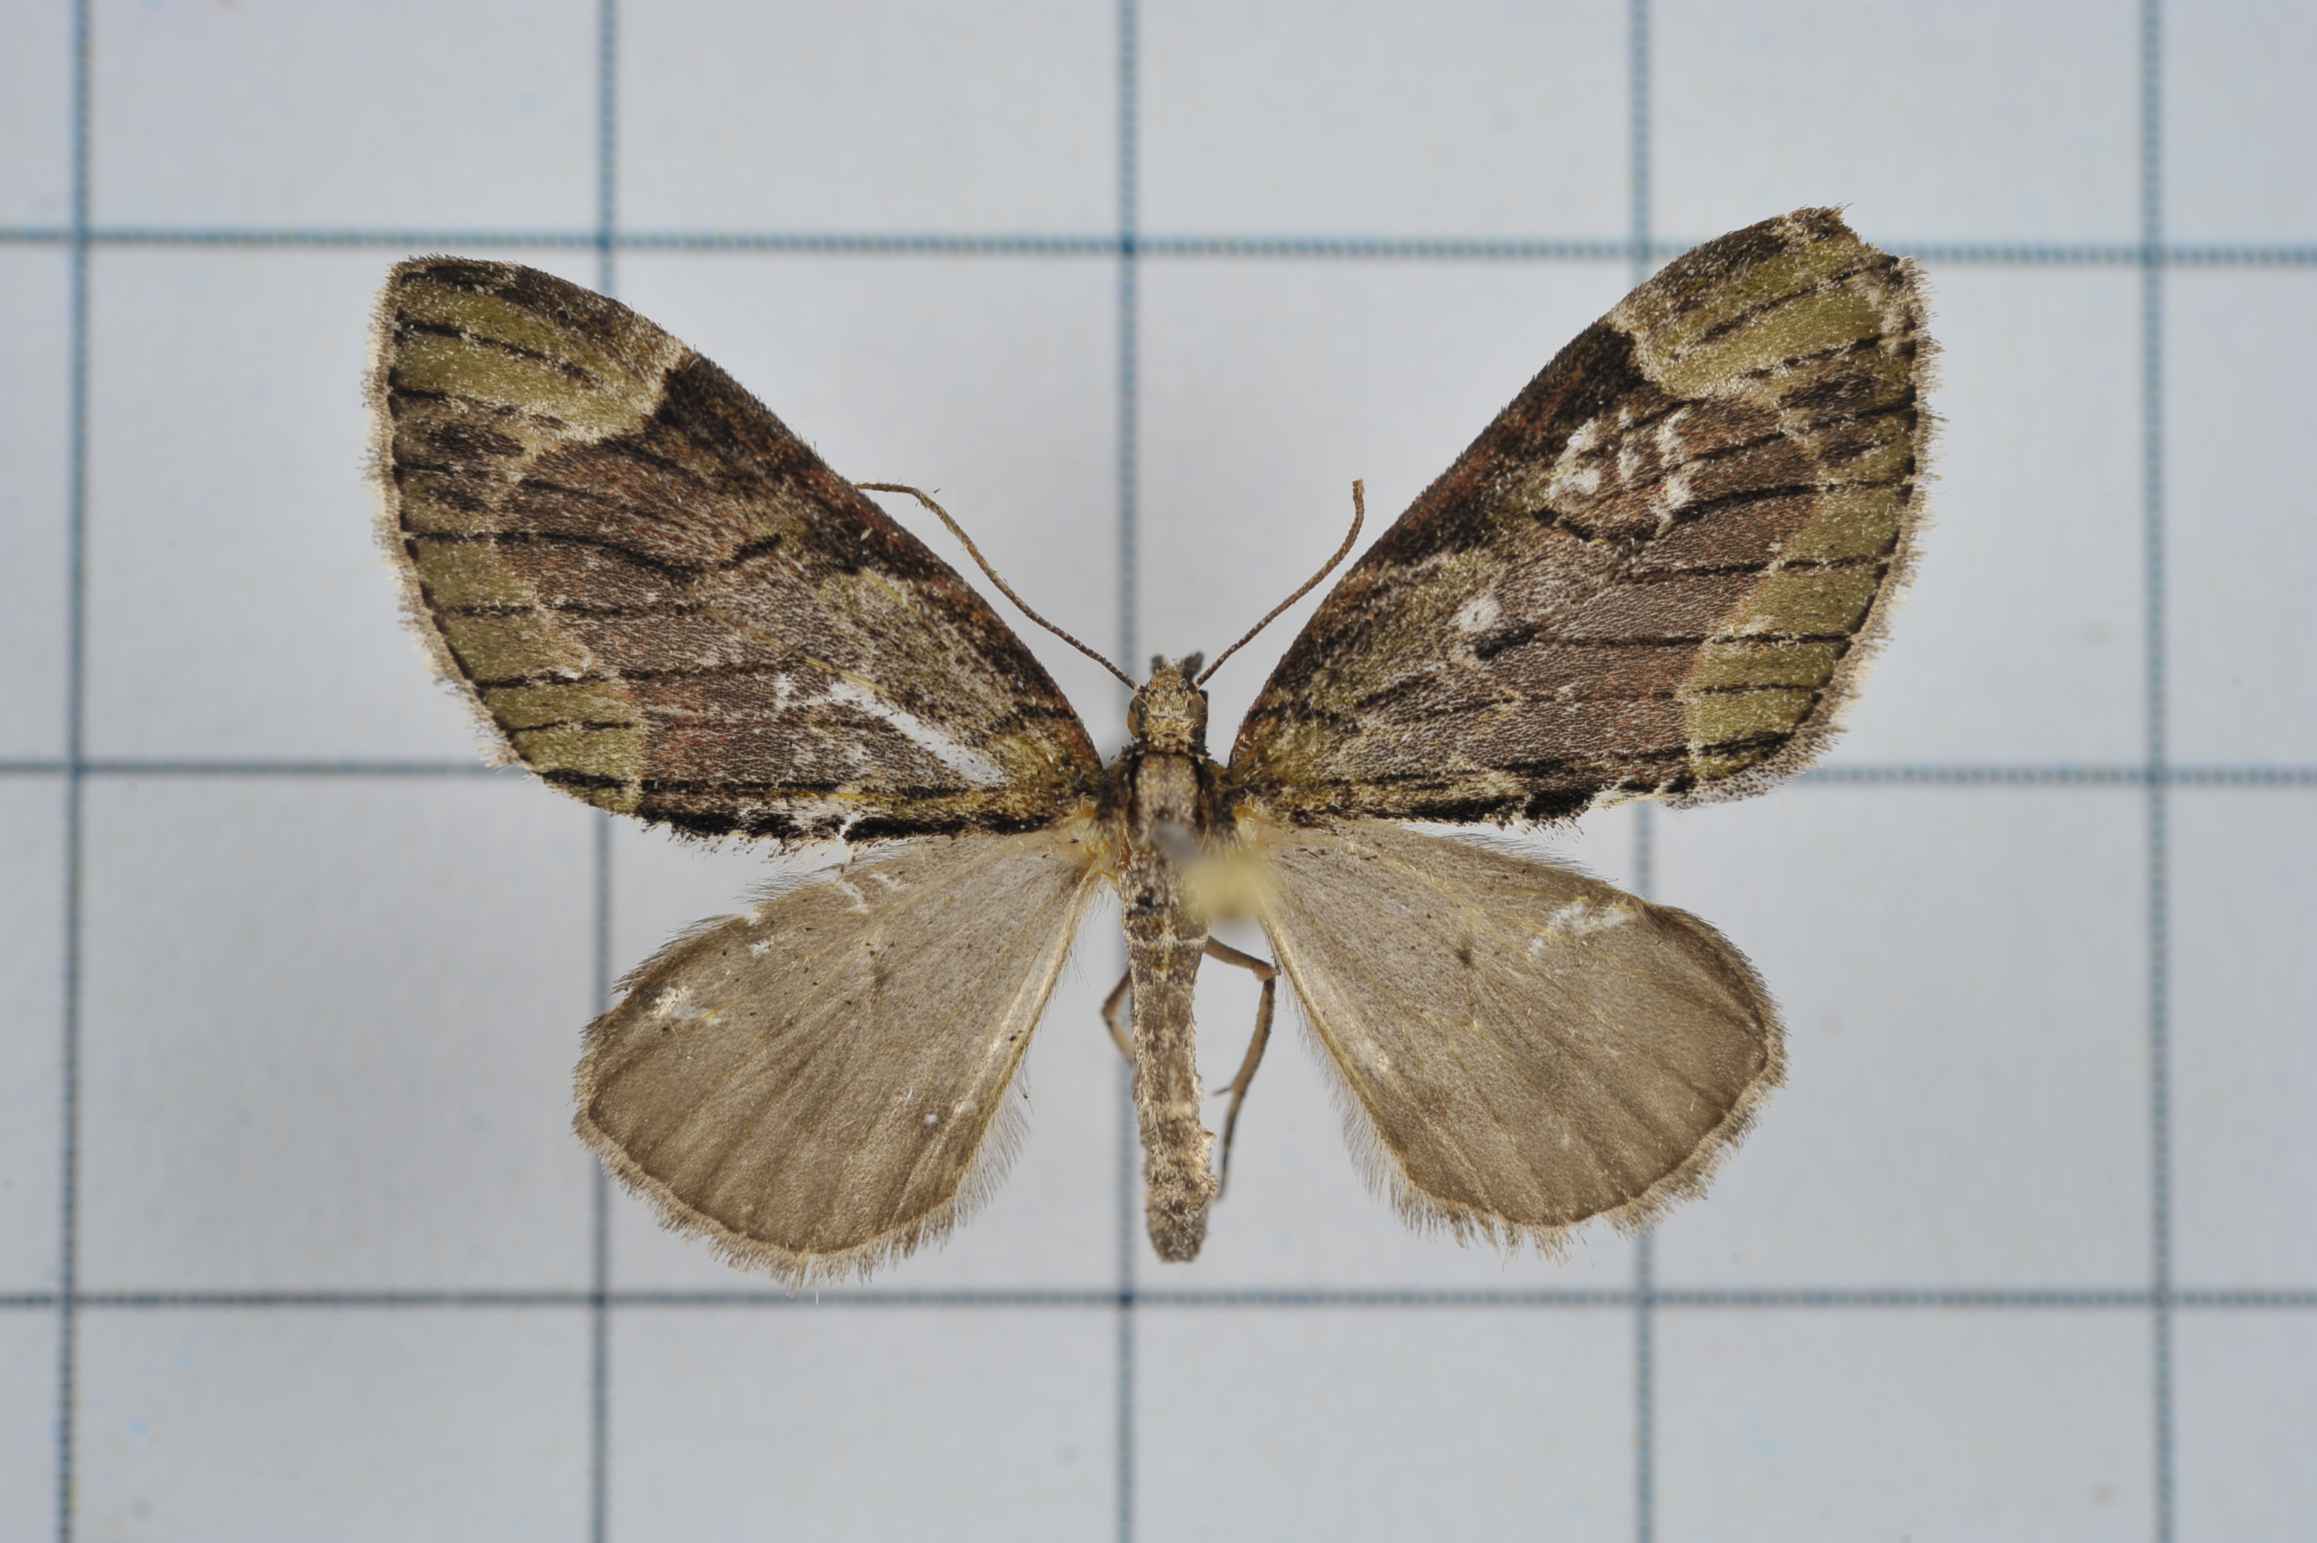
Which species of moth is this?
Epilobophora venipicta
